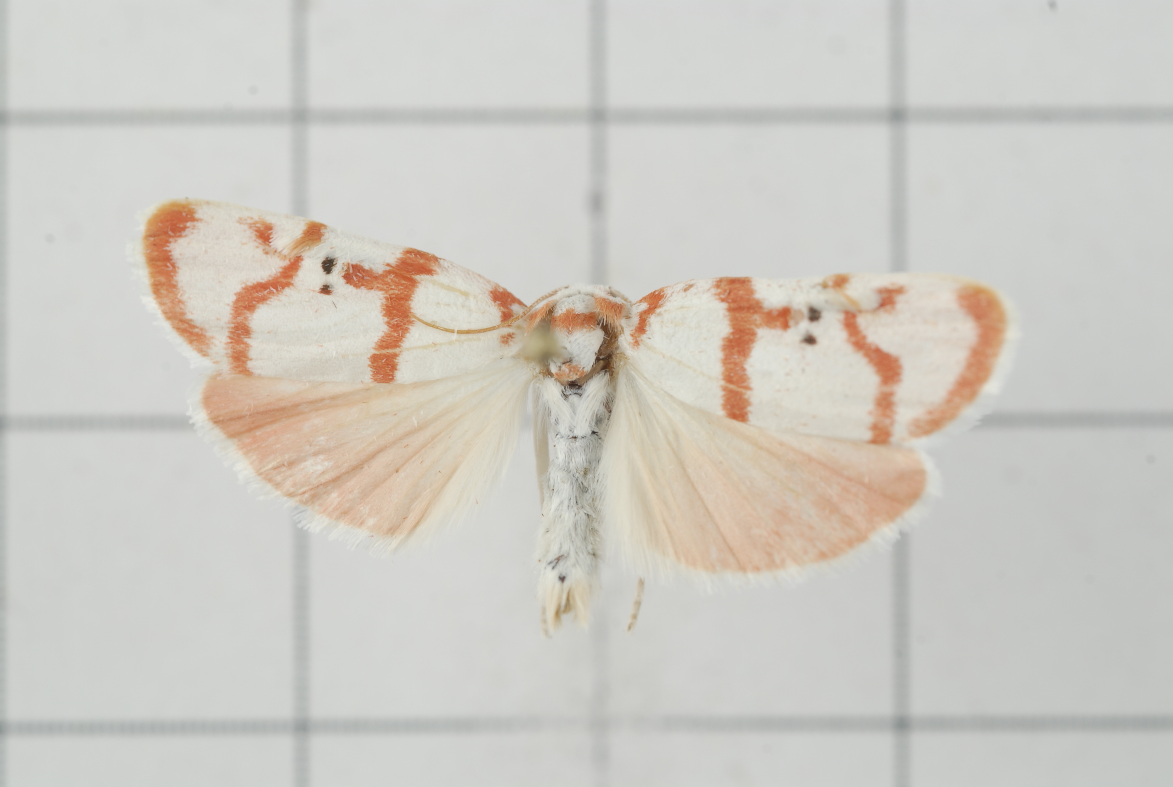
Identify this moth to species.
Cyana hamata hamata
